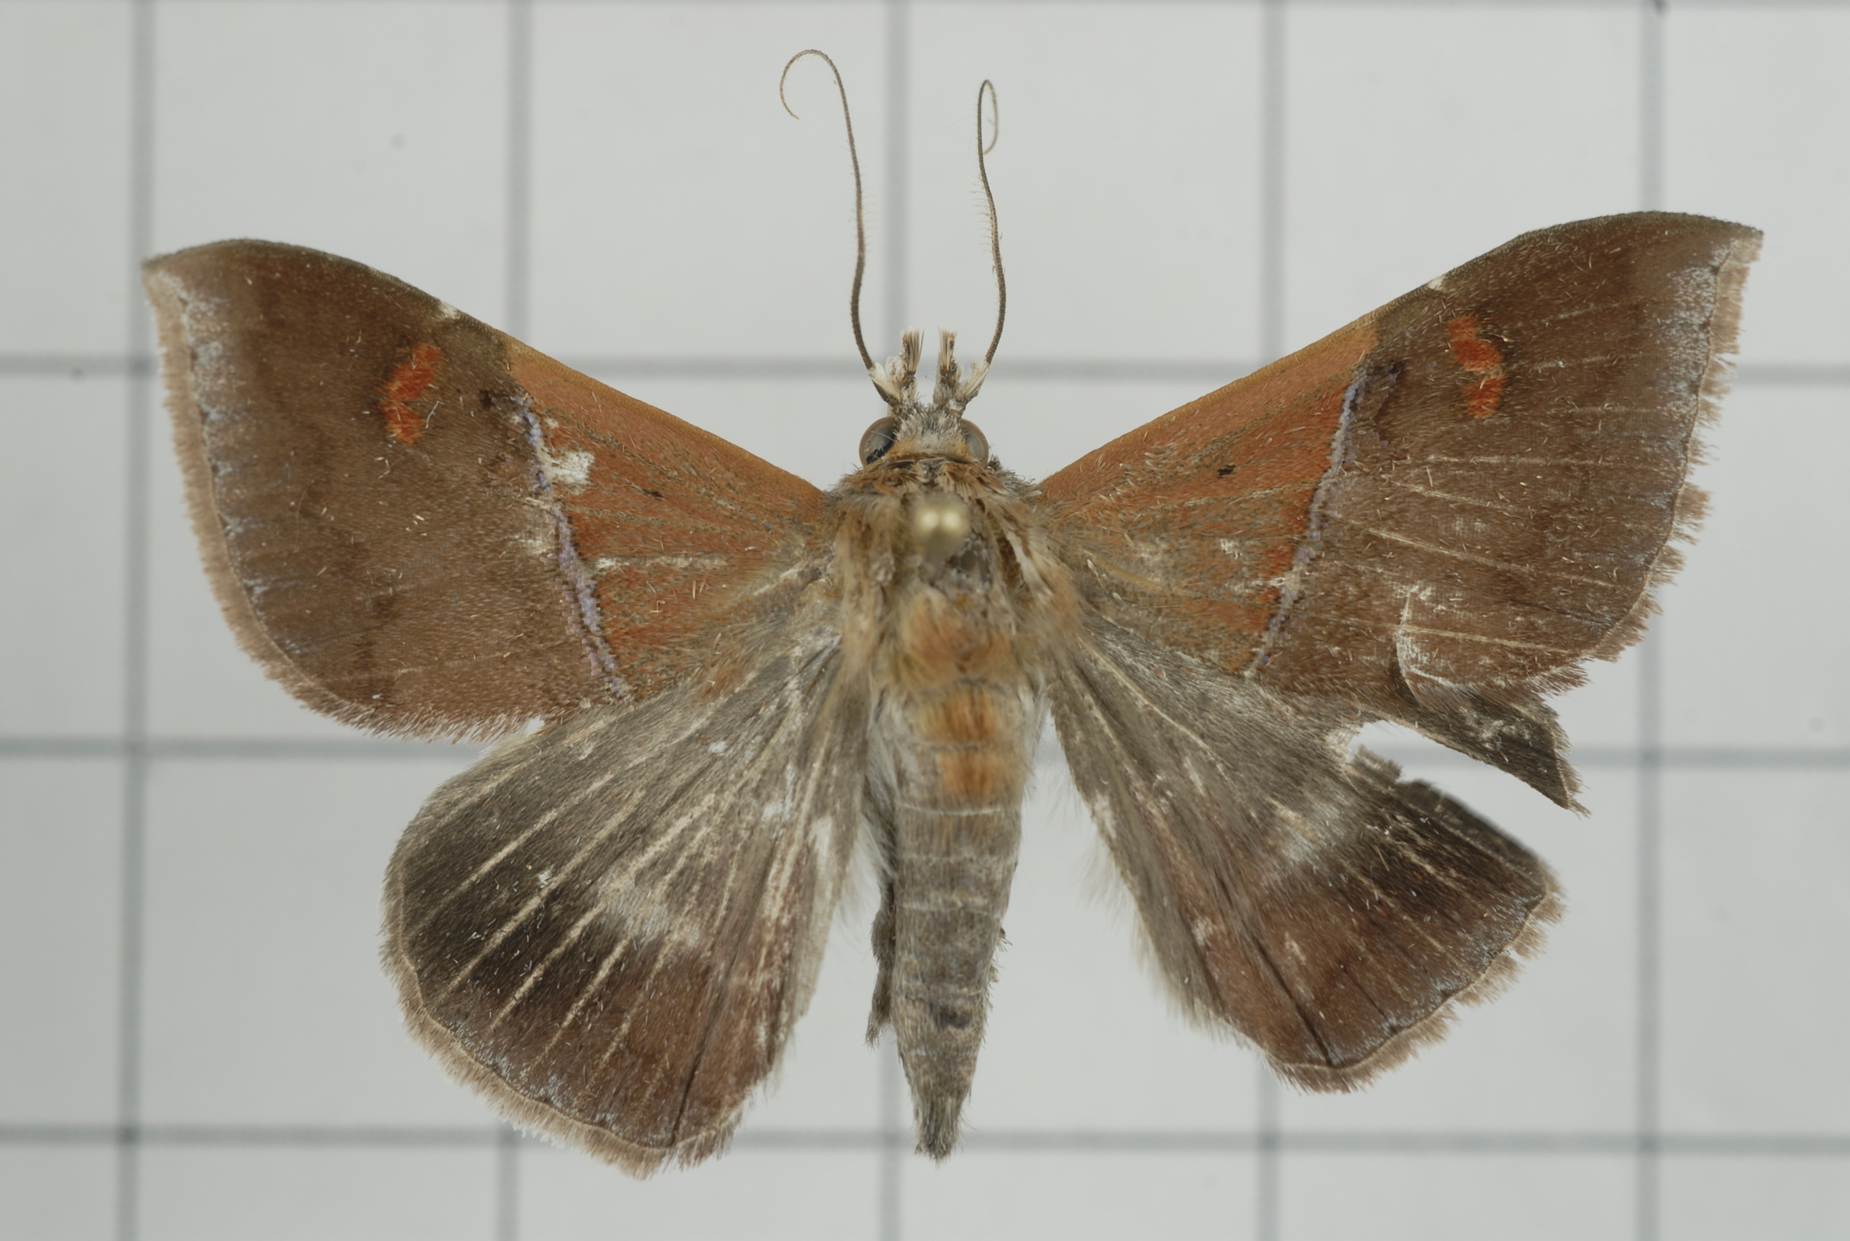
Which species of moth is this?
Sympis rufibasis
